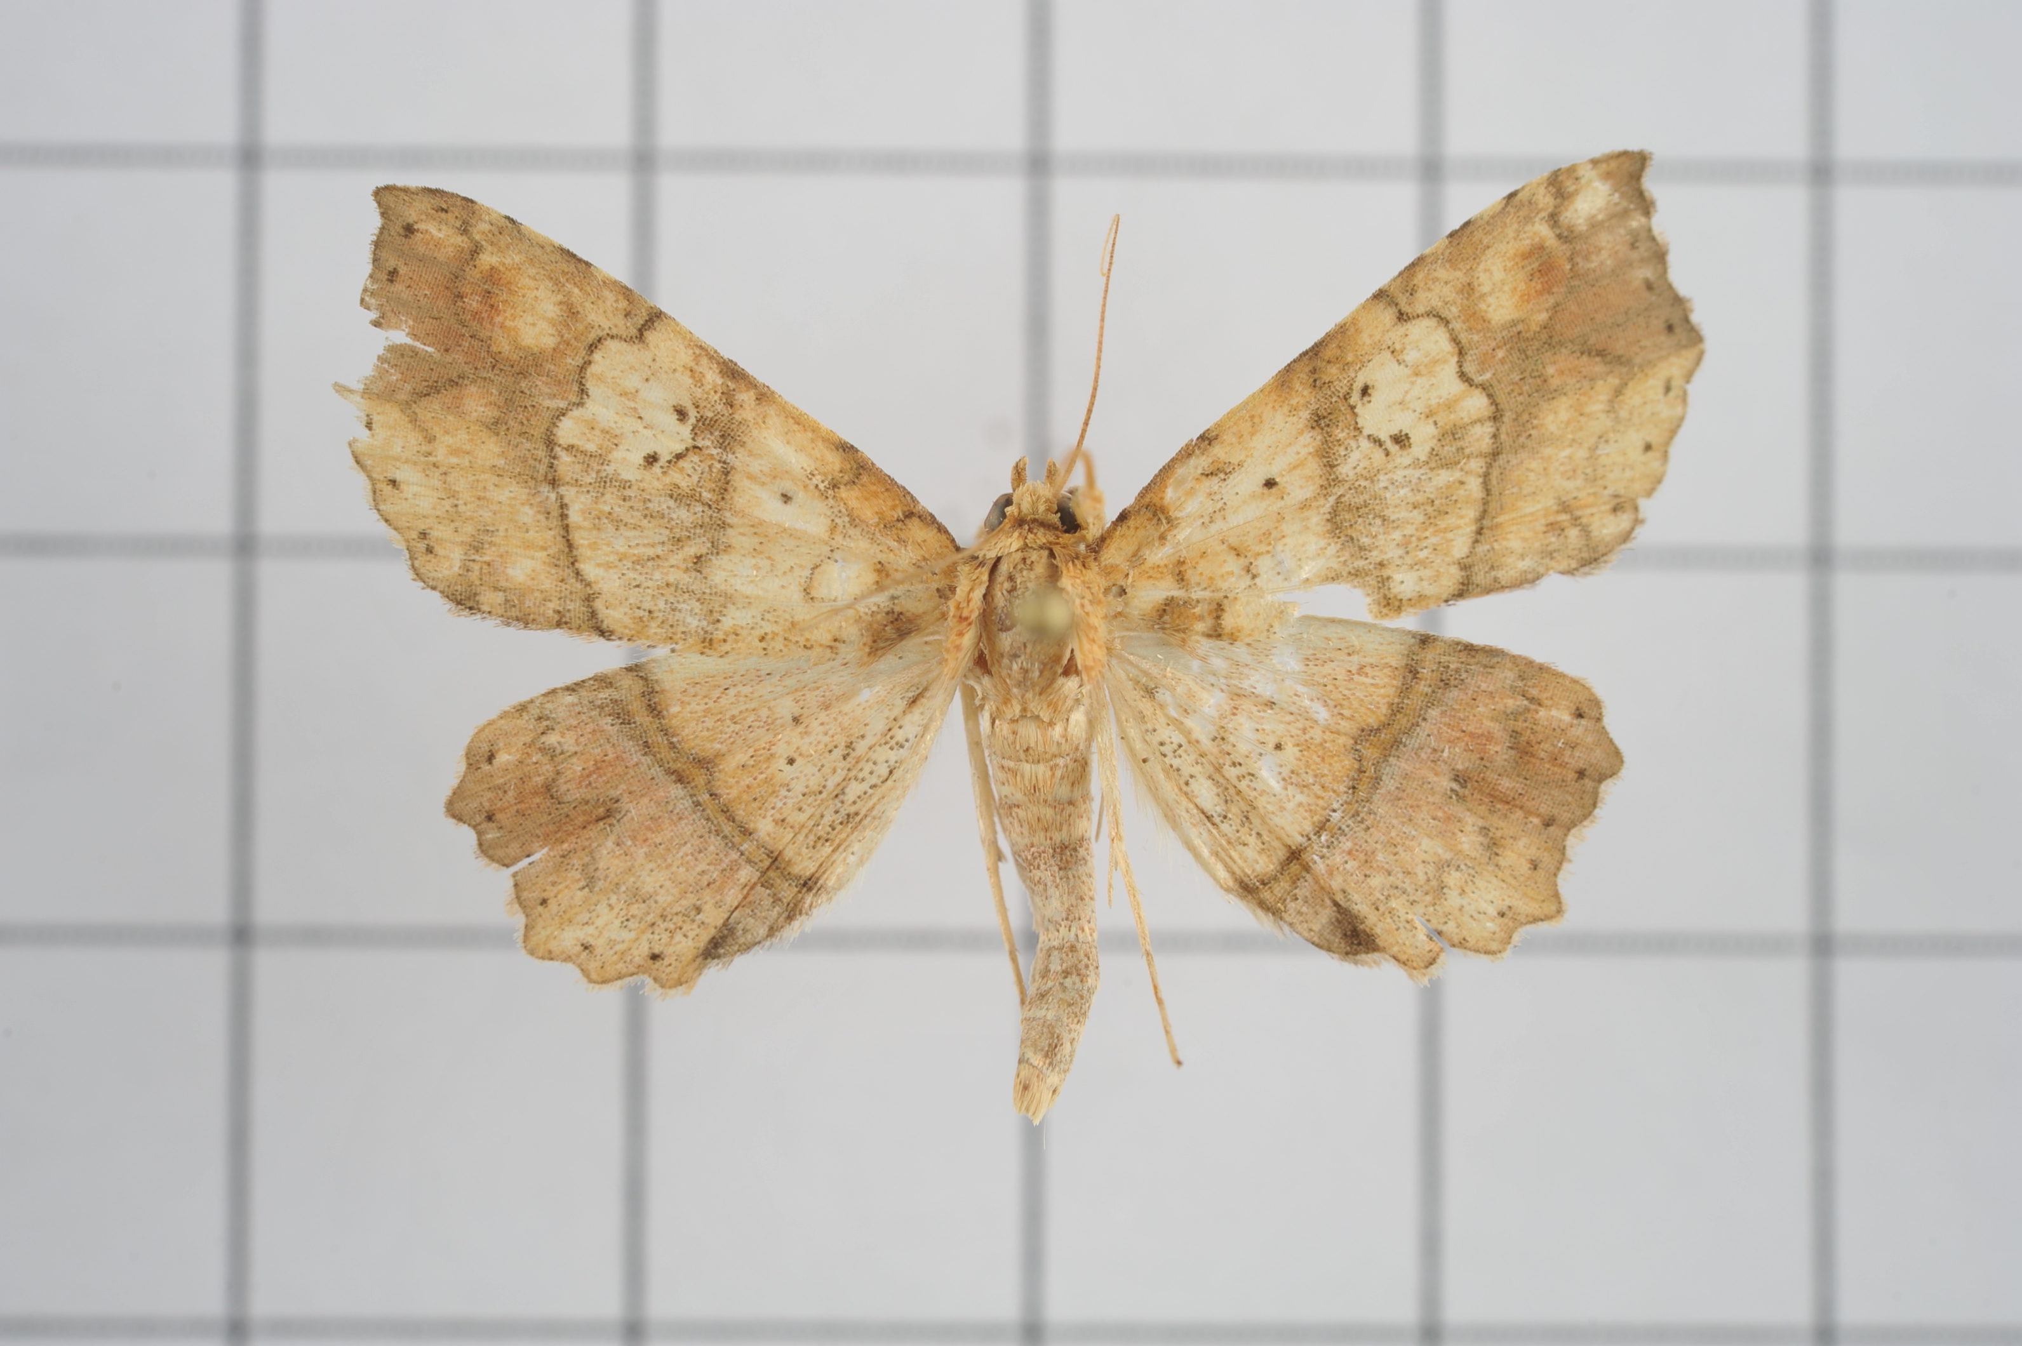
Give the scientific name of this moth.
Tamba ochra
